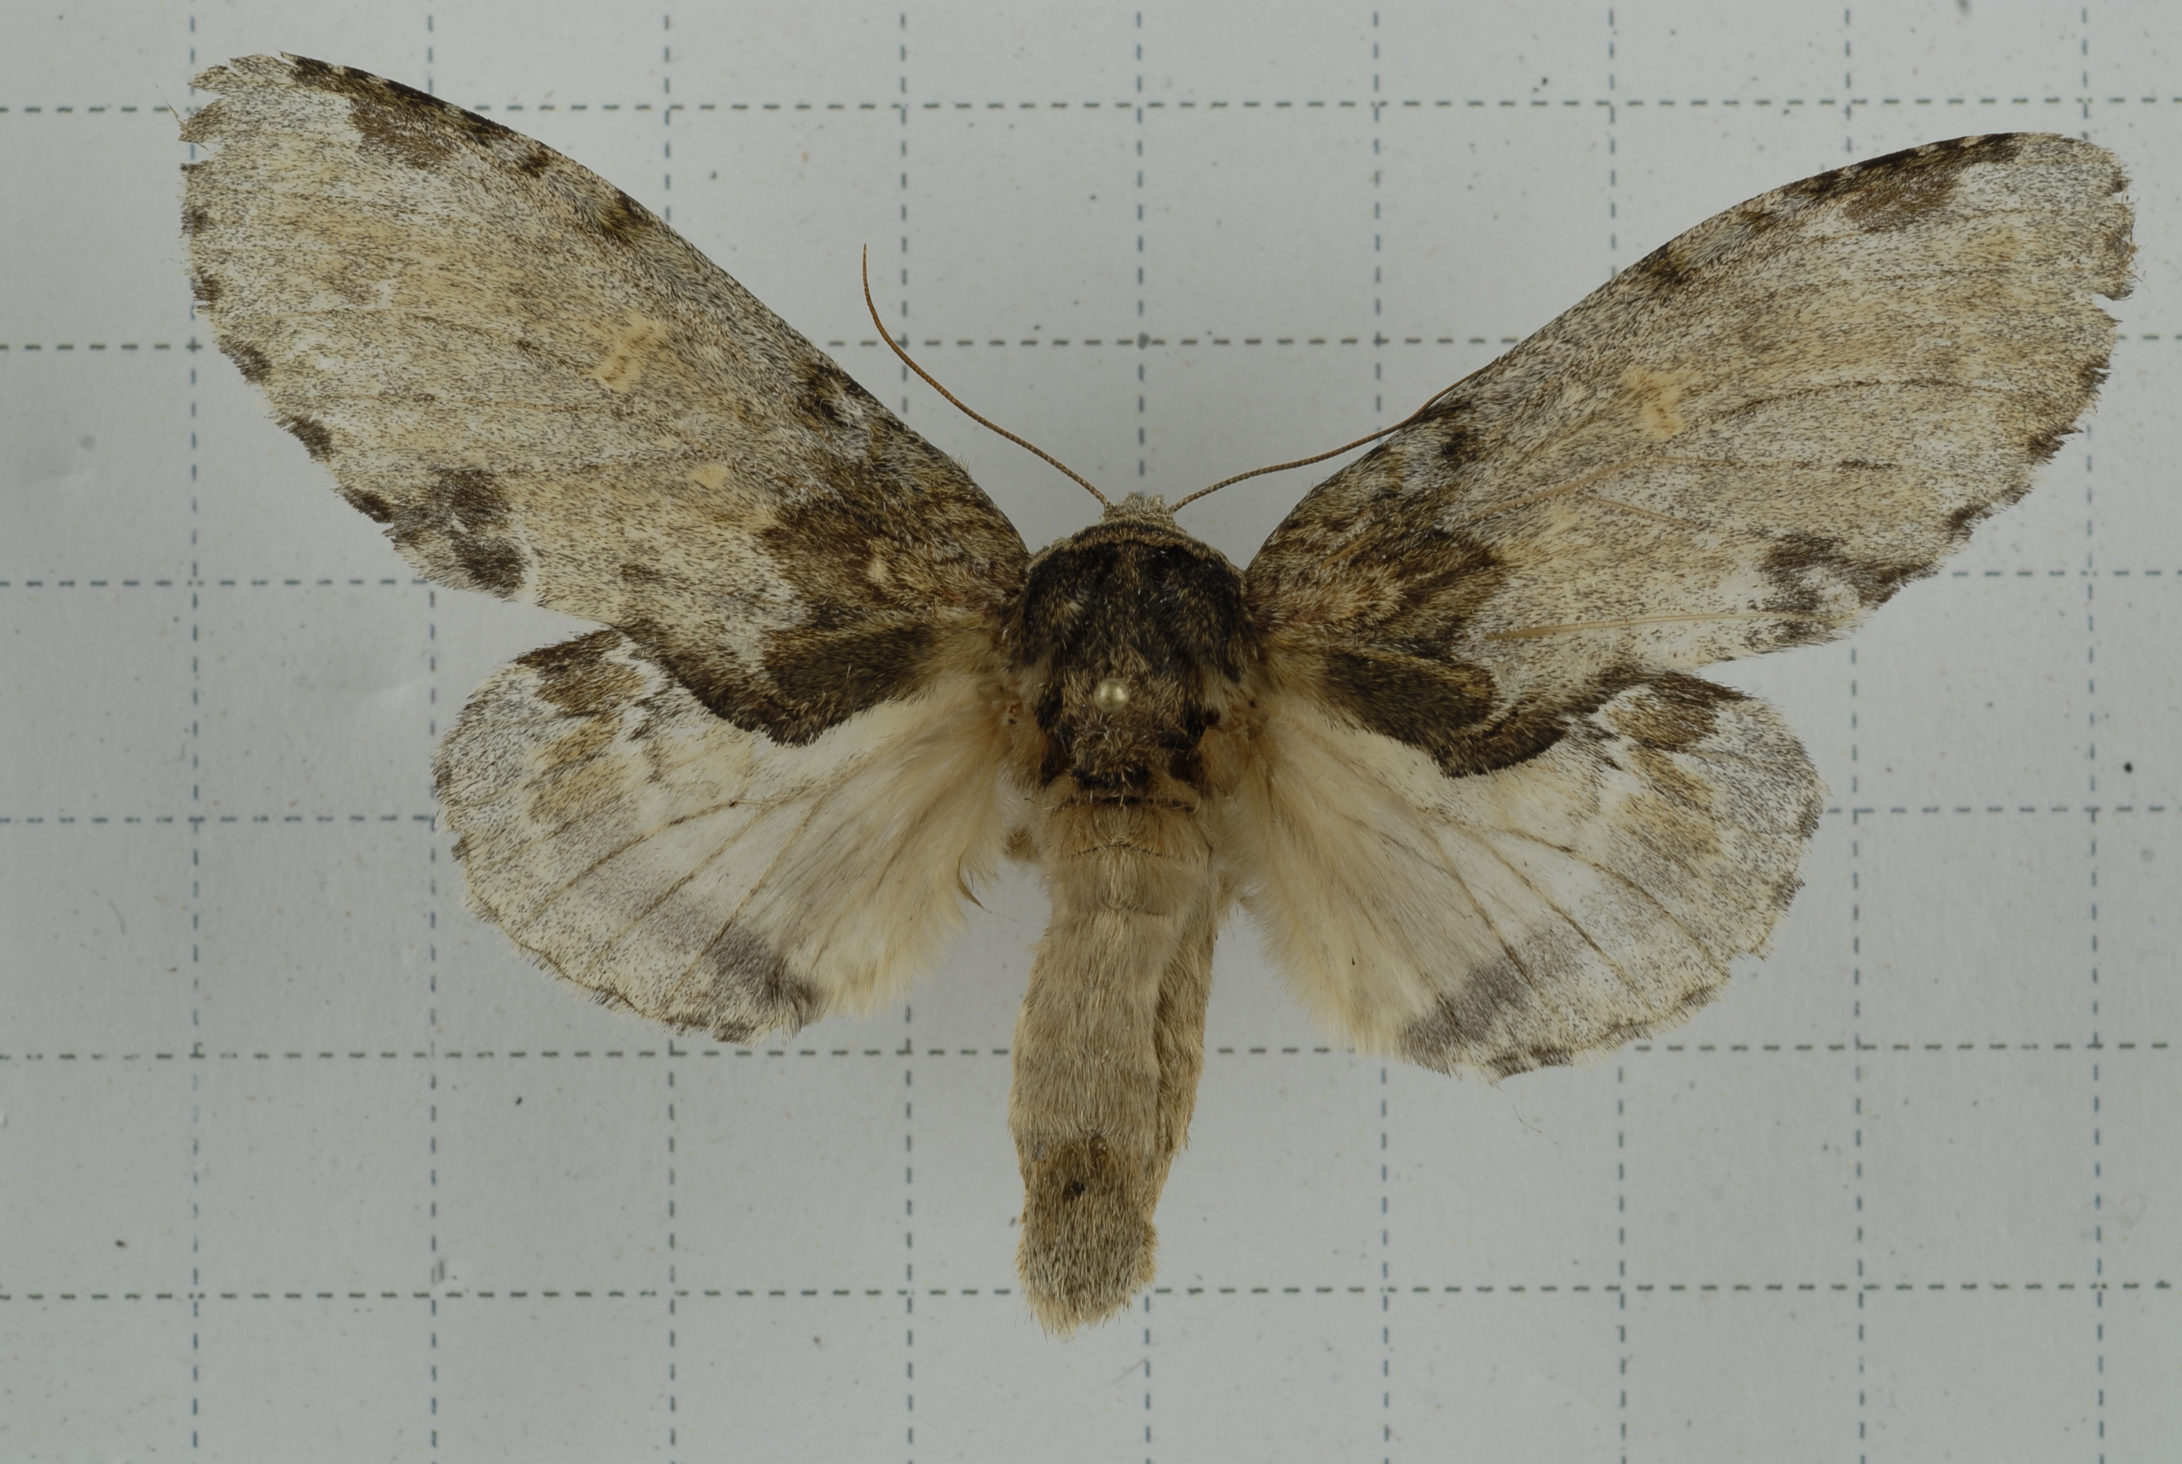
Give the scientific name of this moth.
Peridea moorei ochreipennis
